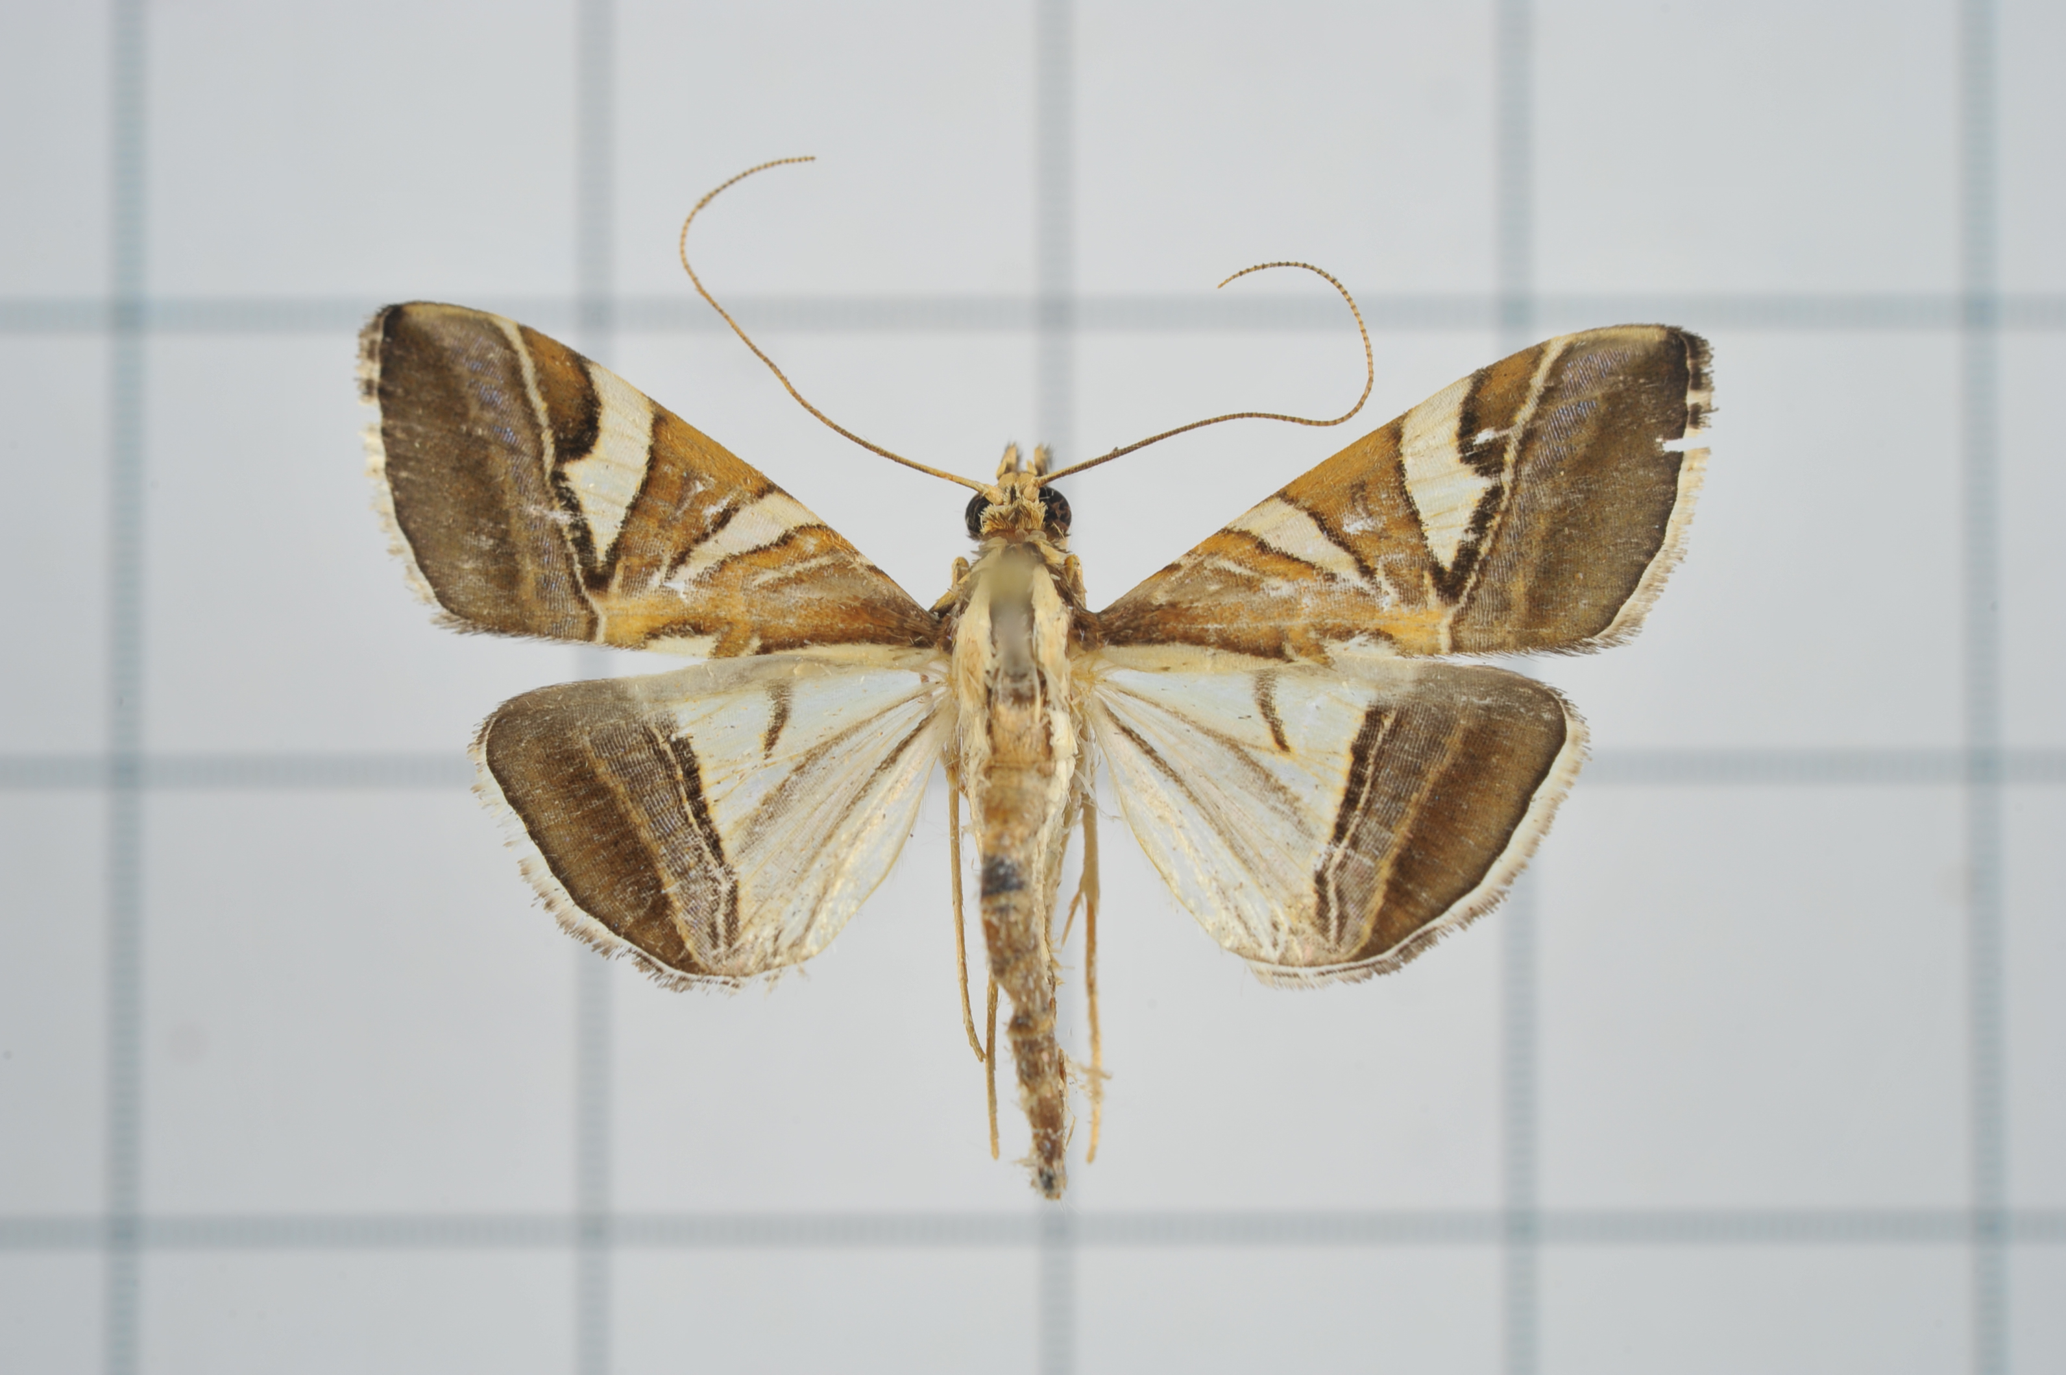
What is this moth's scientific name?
Agrioglypta itysalis
